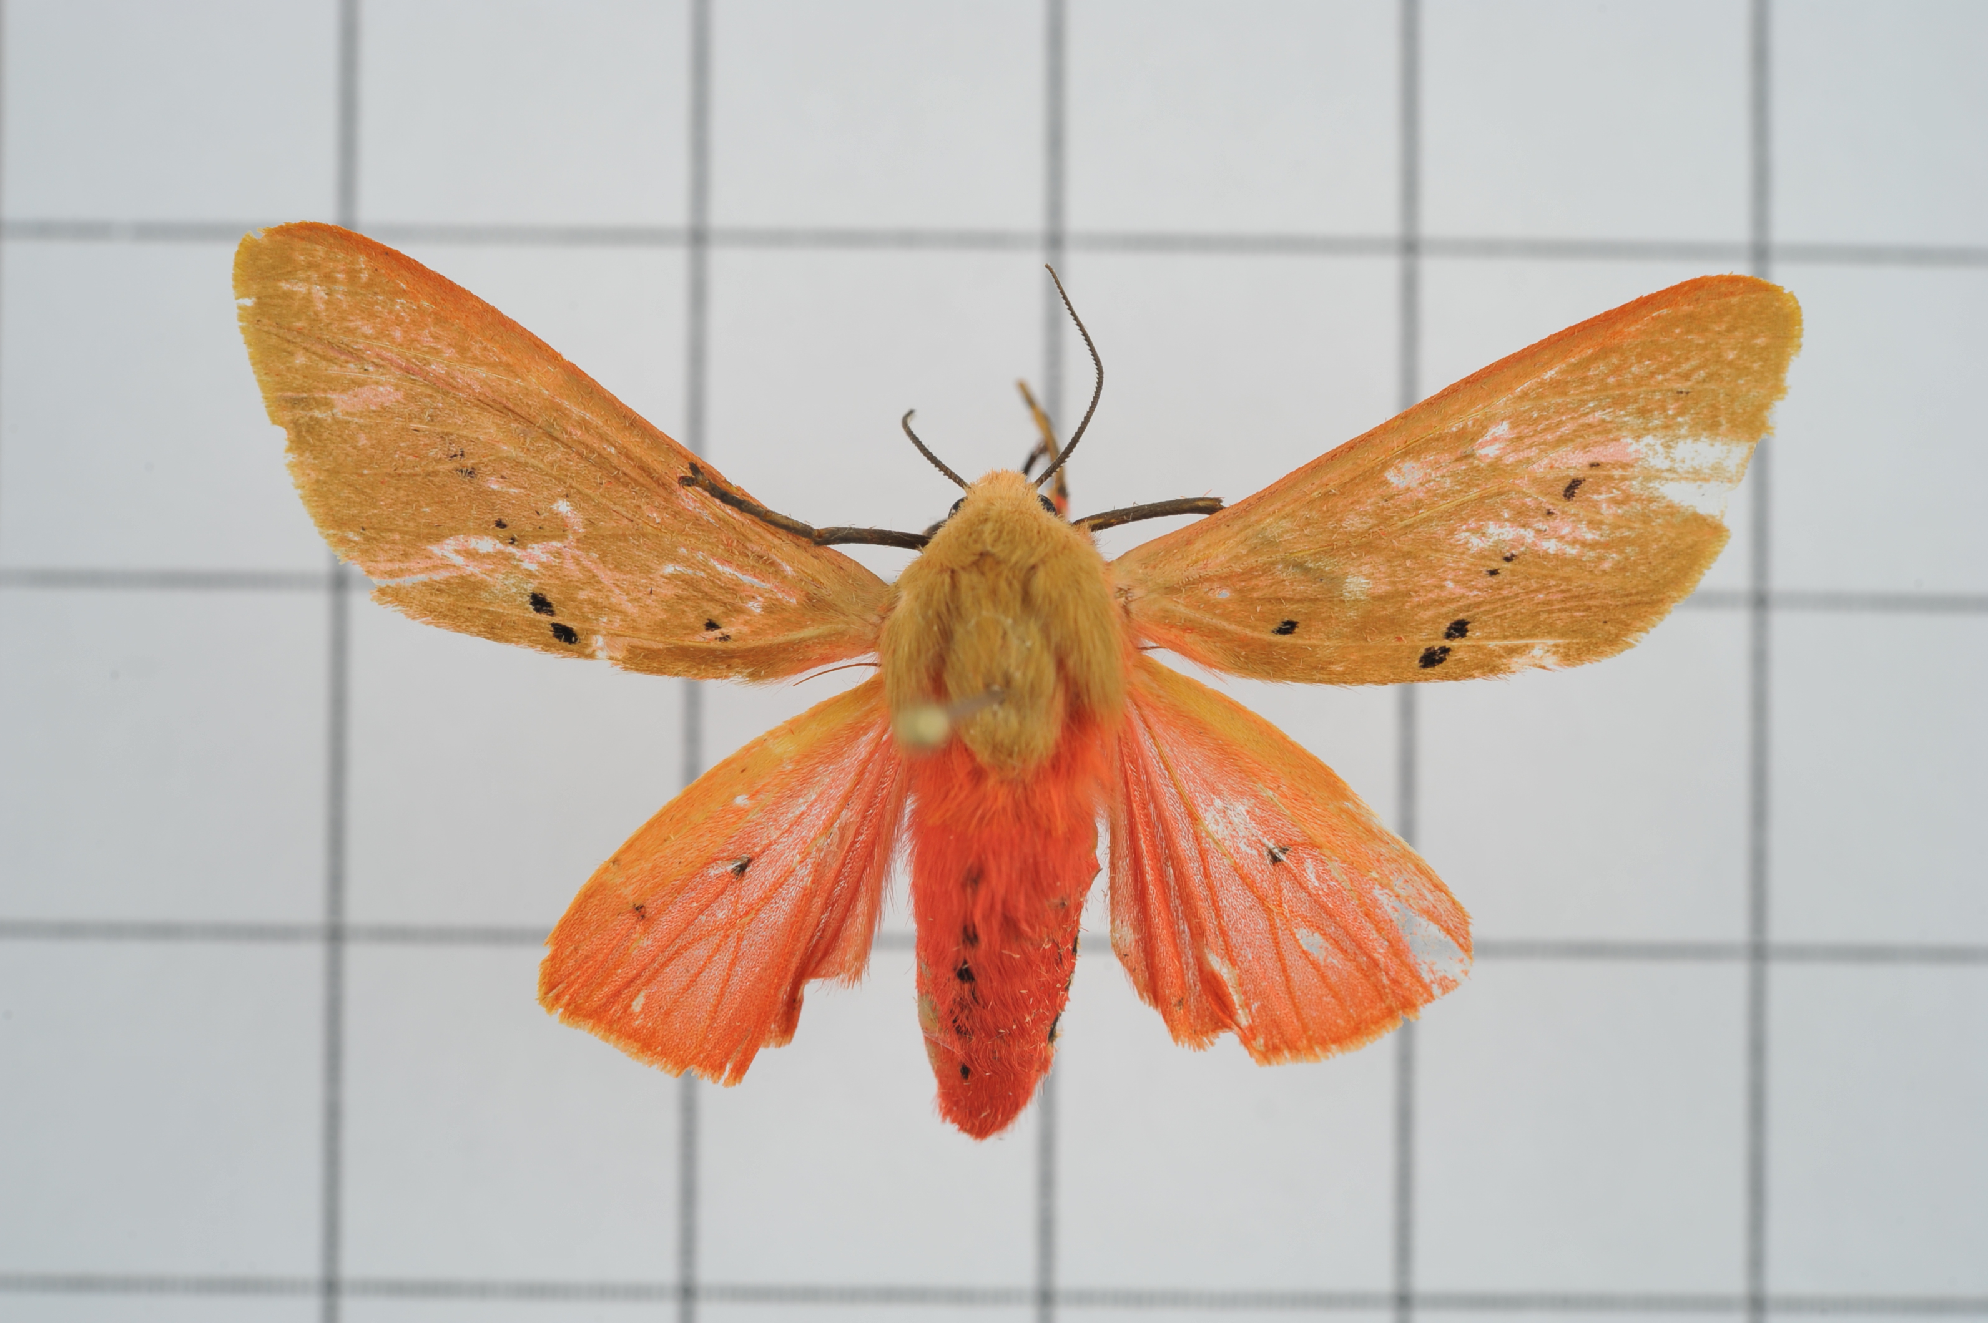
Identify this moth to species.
Spilarctia wilemani
